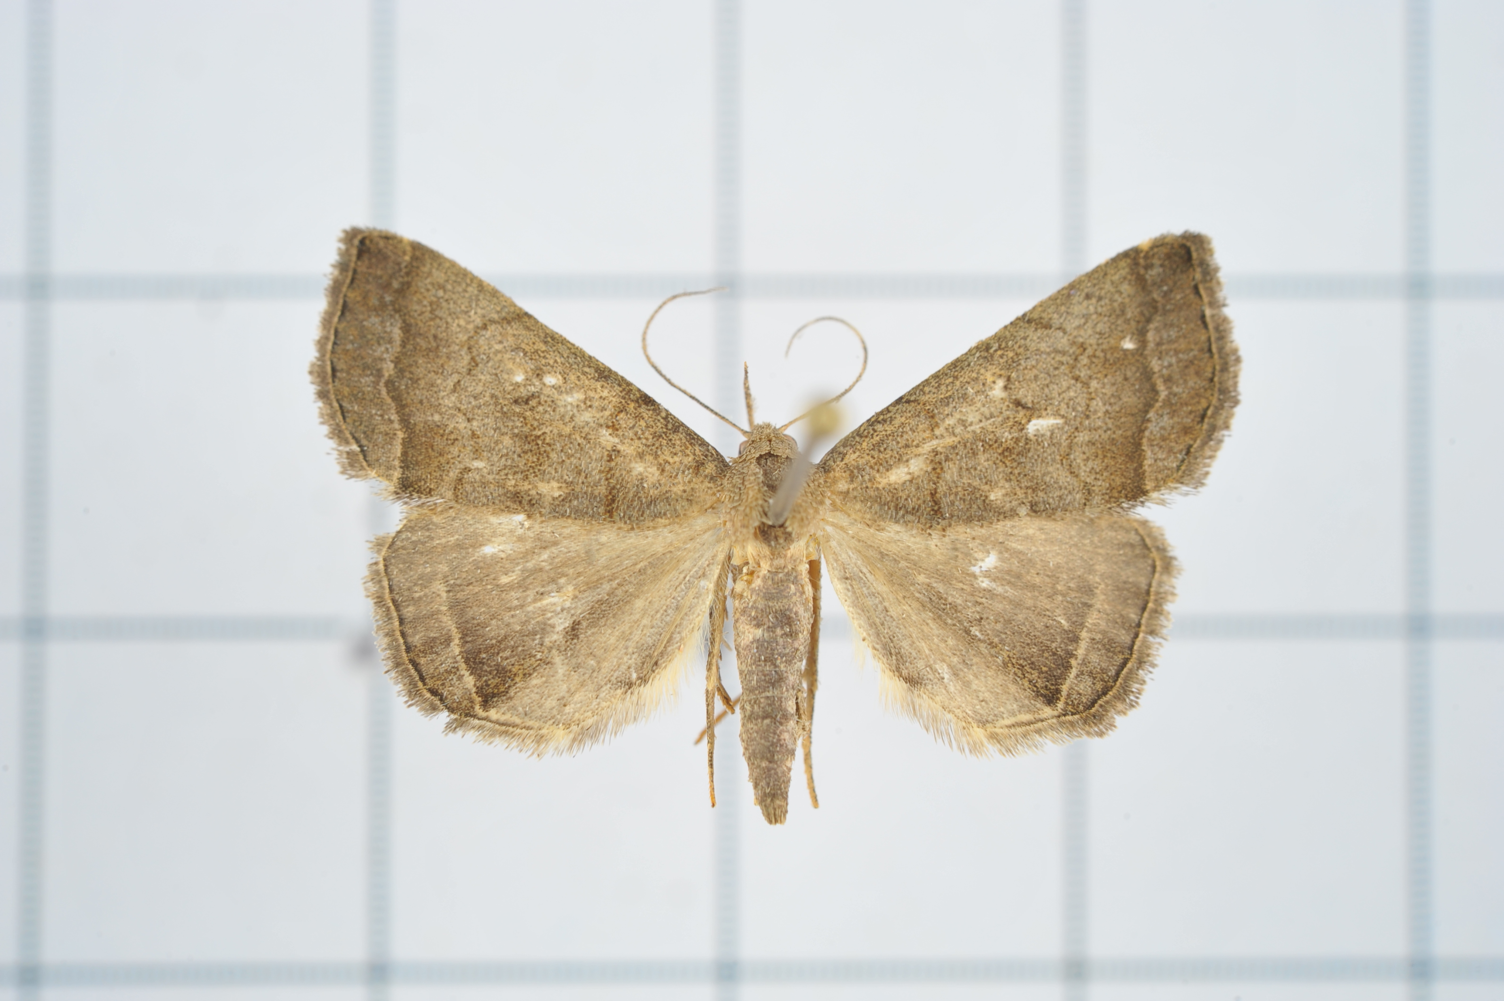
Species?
Herminia undulata
